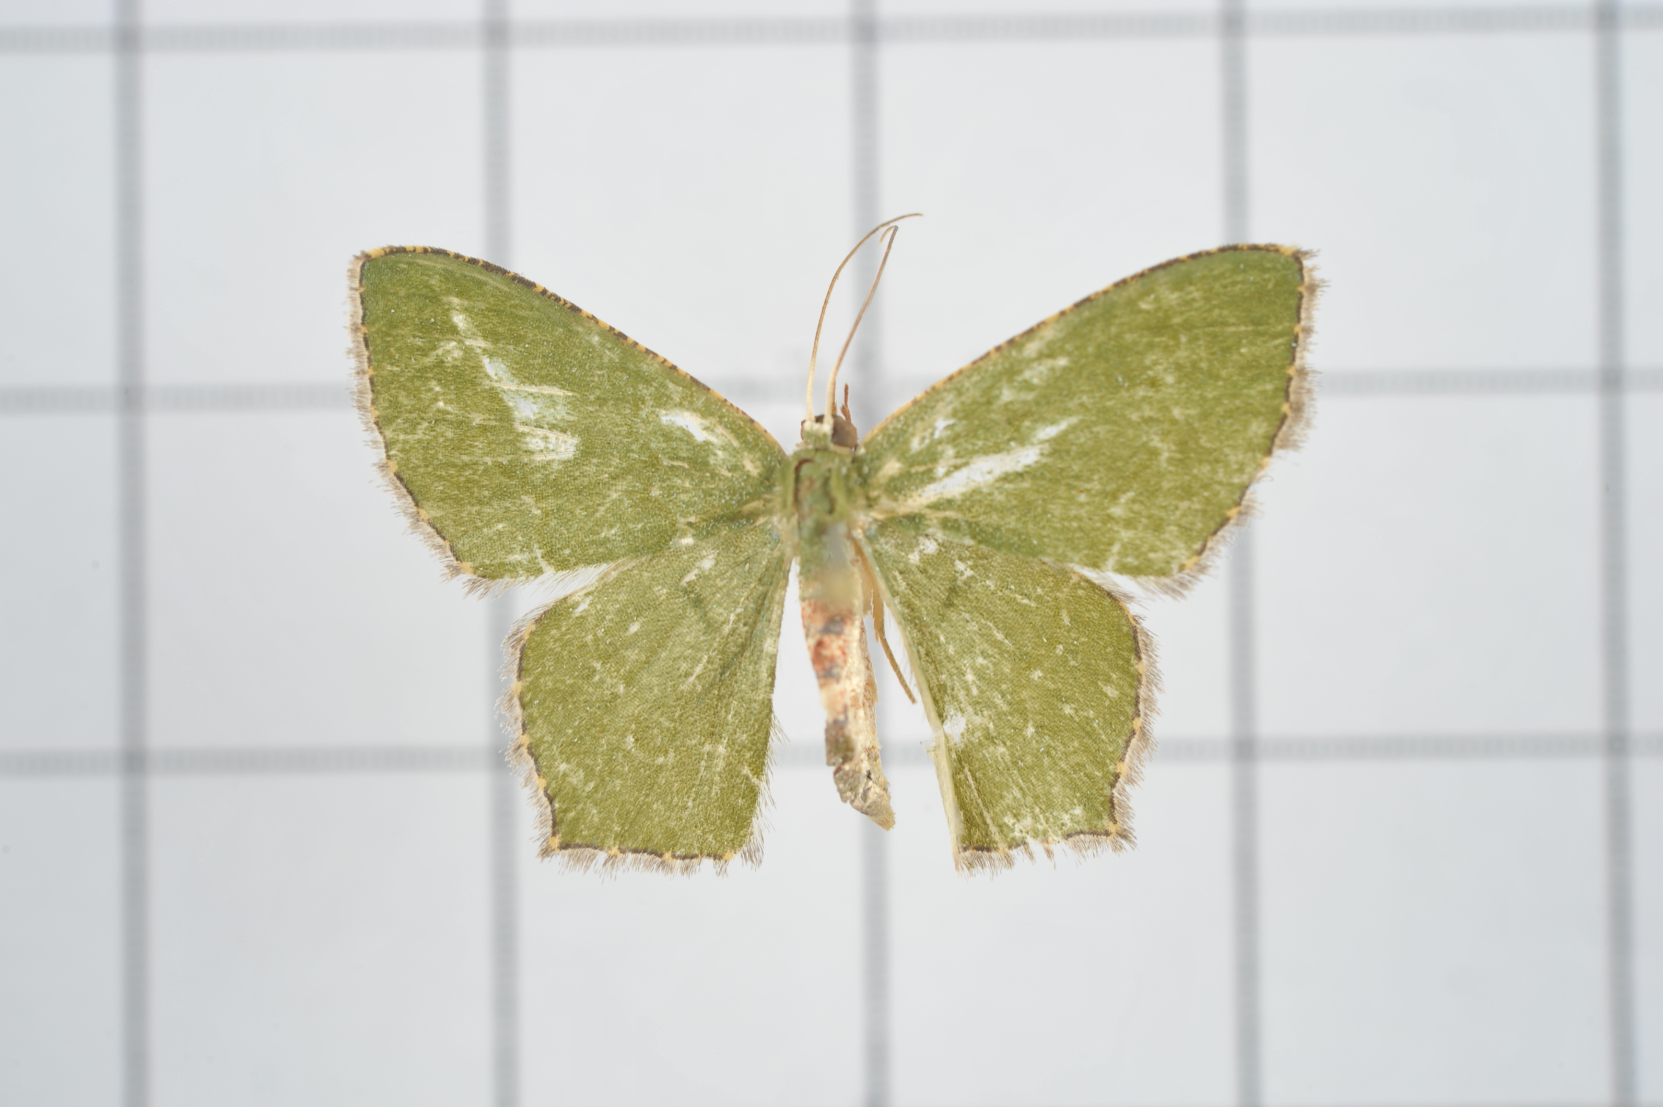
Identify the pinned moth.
Hemithea pallidimunda
